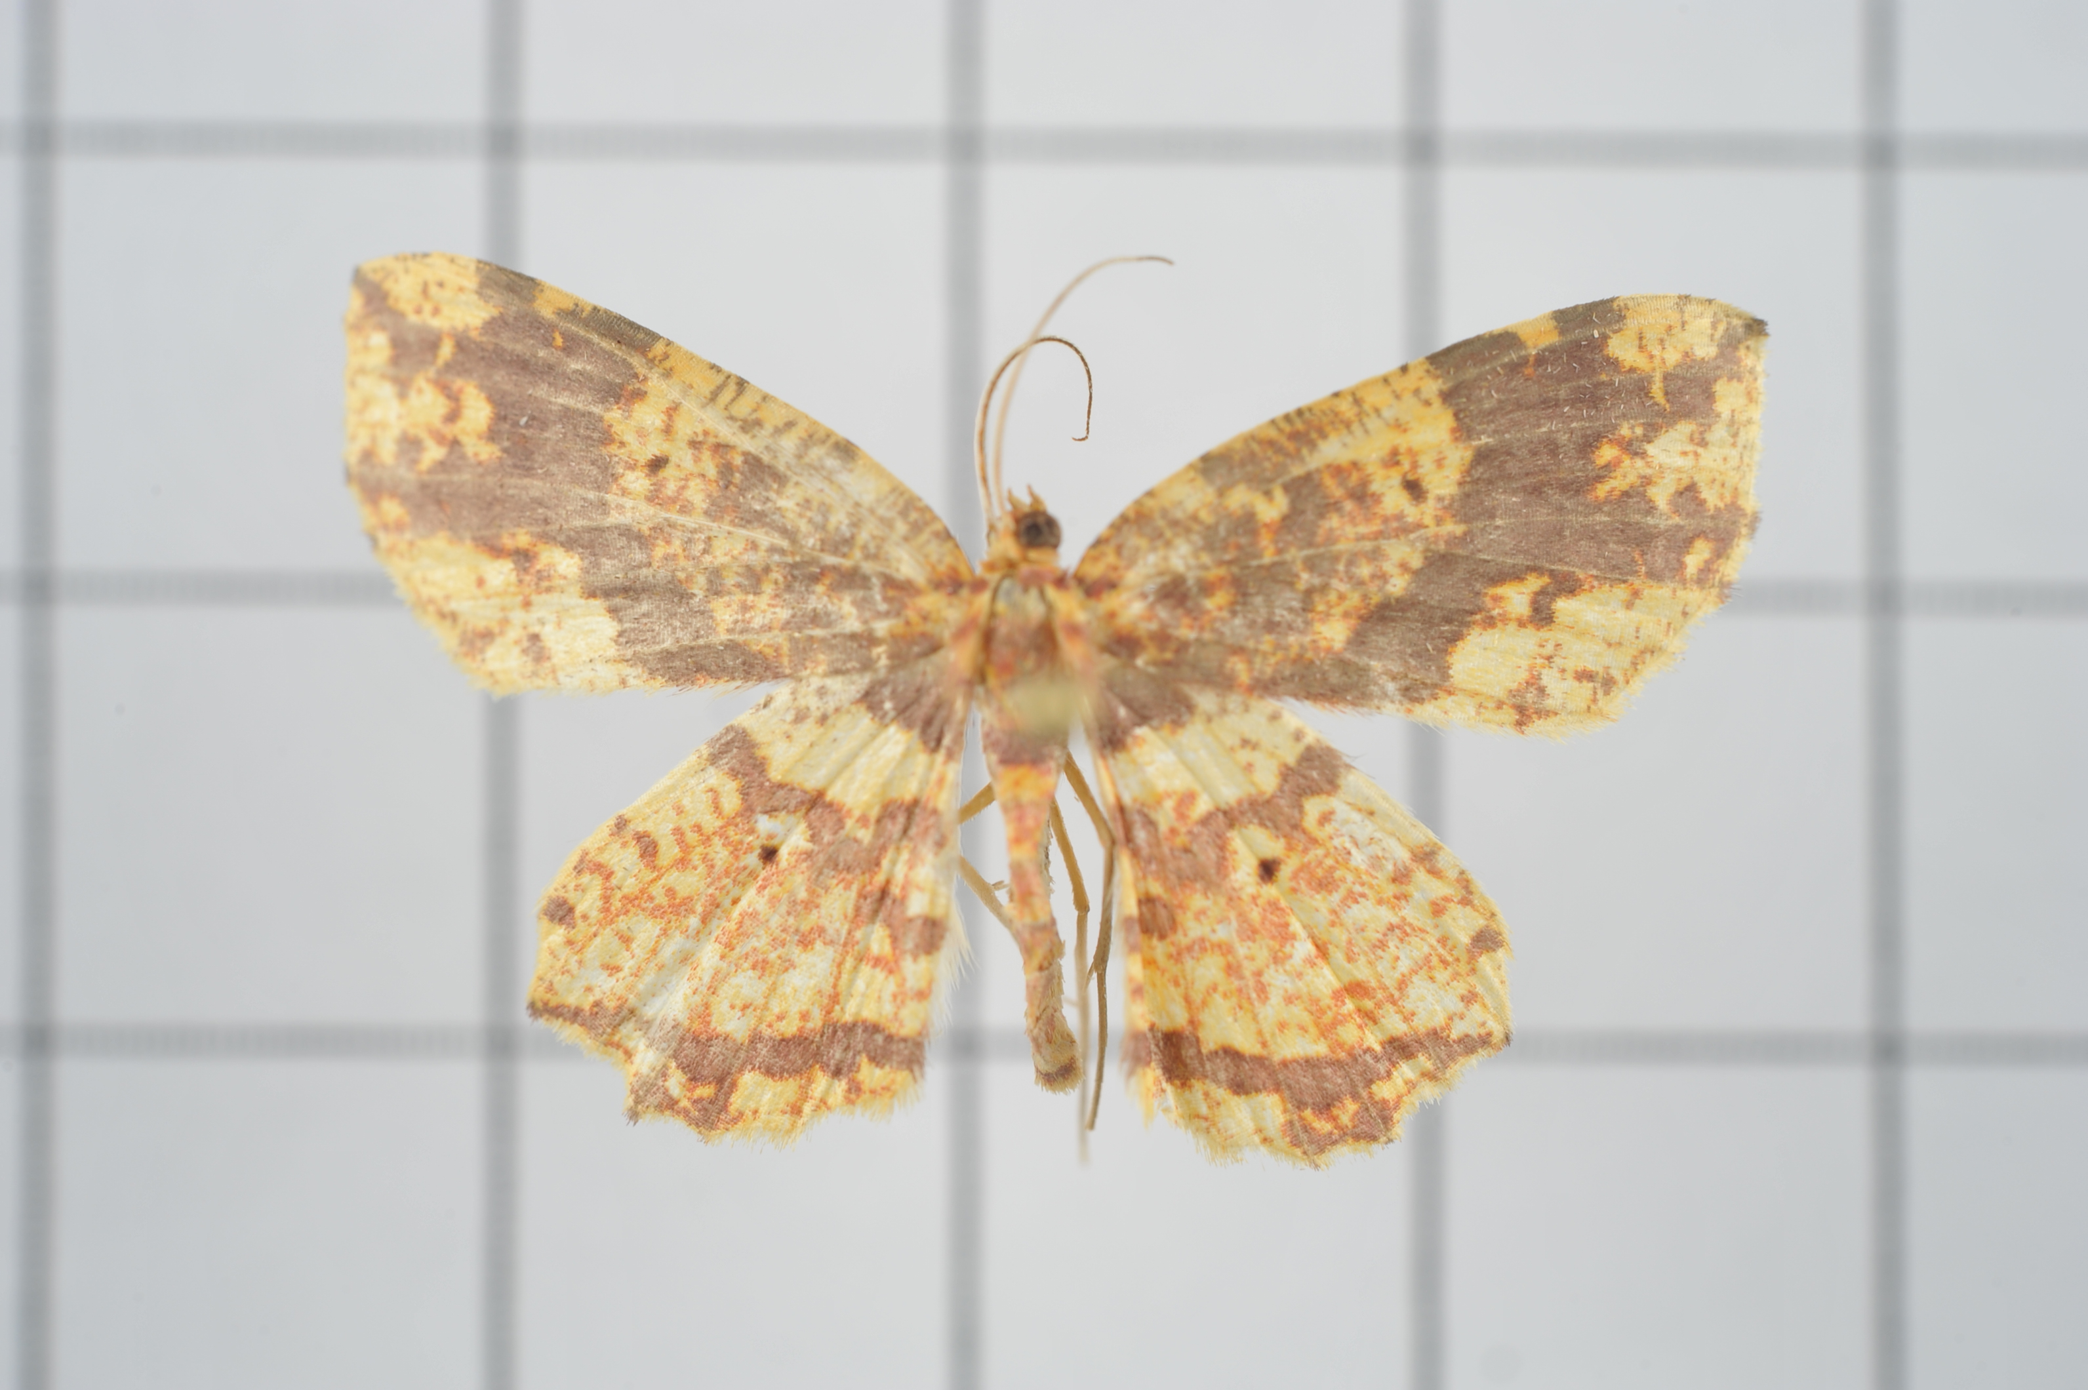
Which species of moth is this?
Yashmakia suffusa
